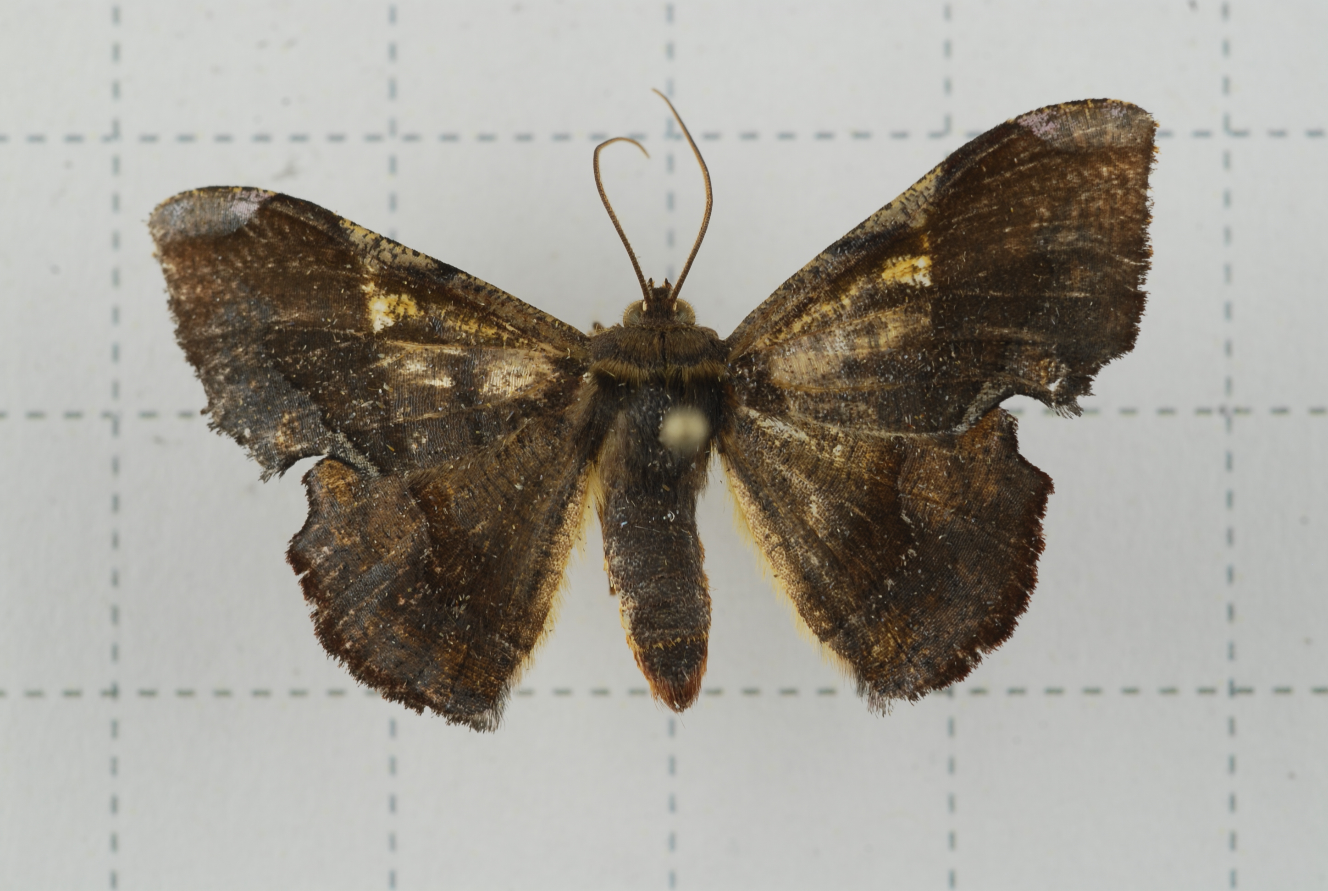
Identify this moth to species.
Fascellina chromataria
